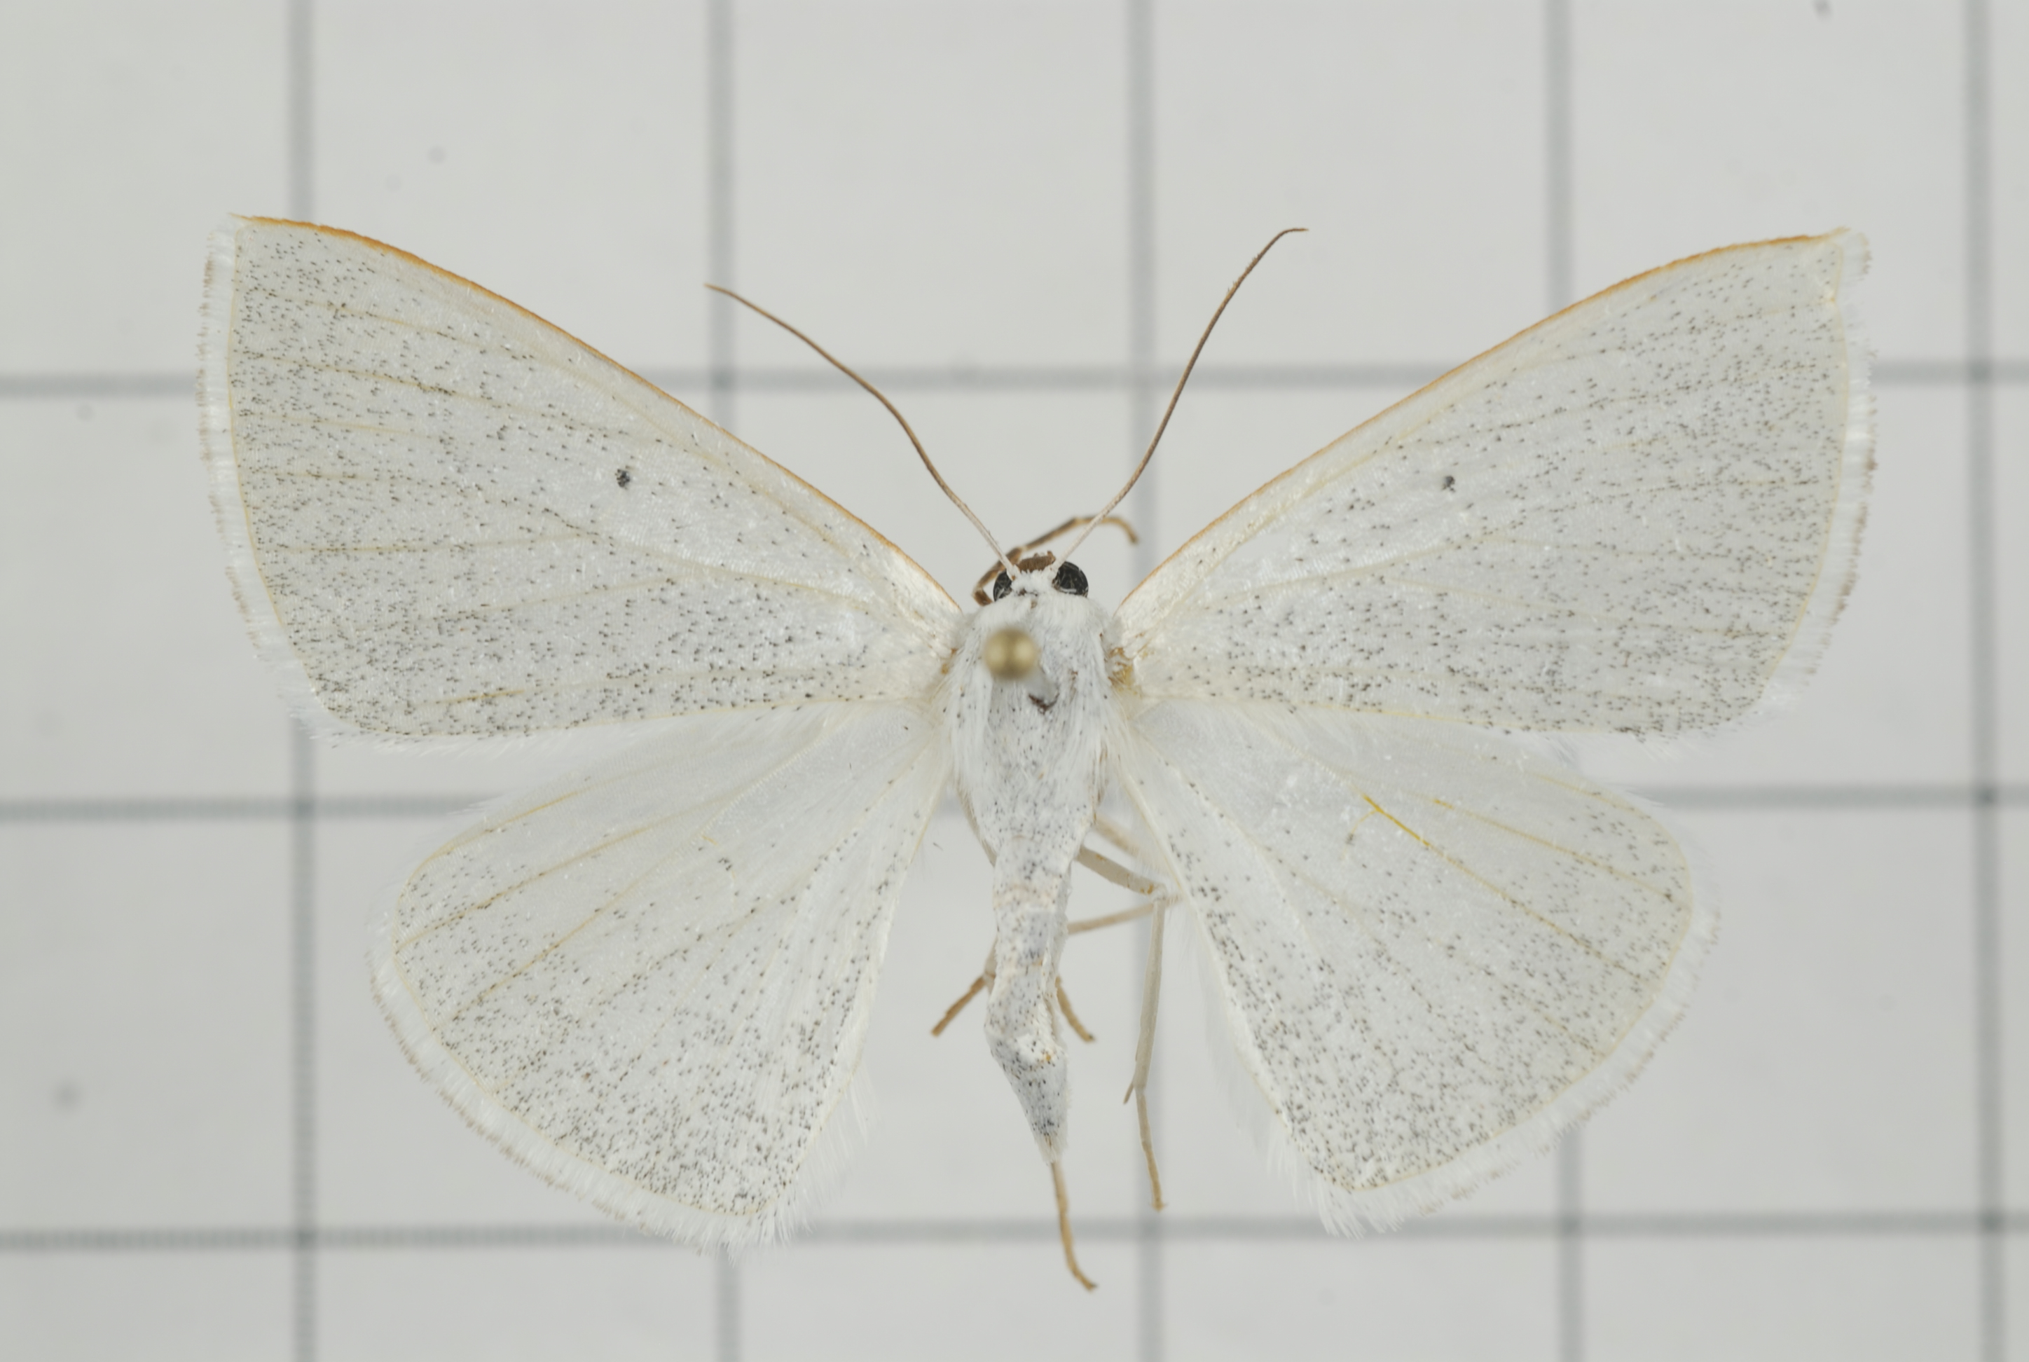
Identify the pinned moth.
Lomographa anoxys
